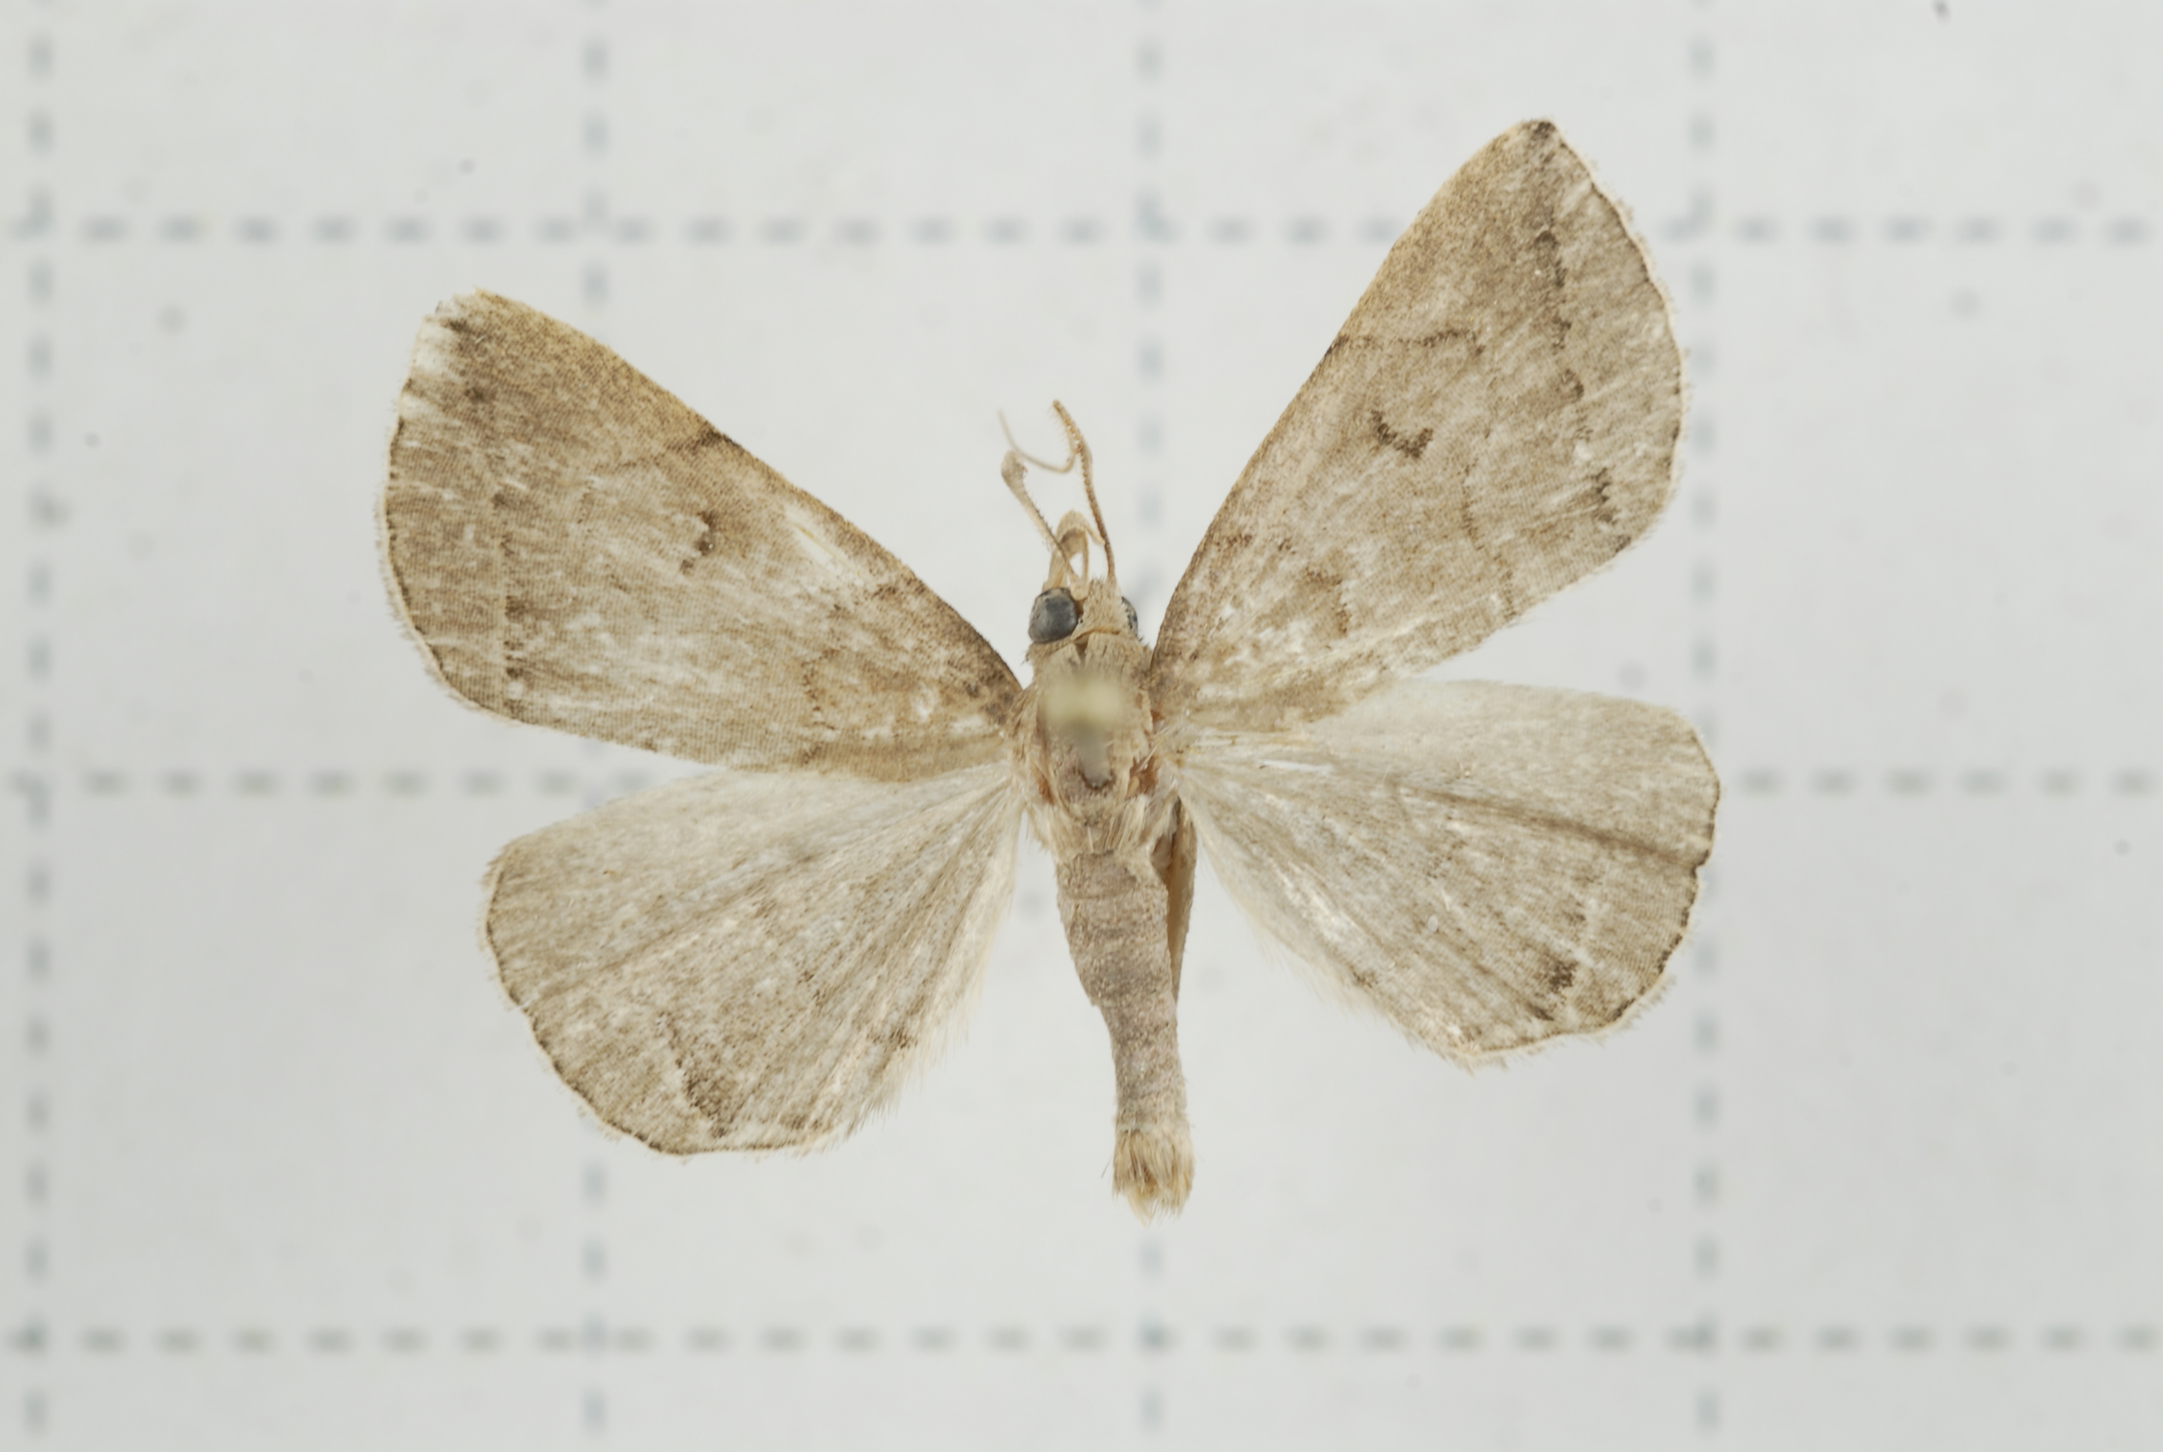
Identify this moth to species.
Zanclognatha nakatomii
